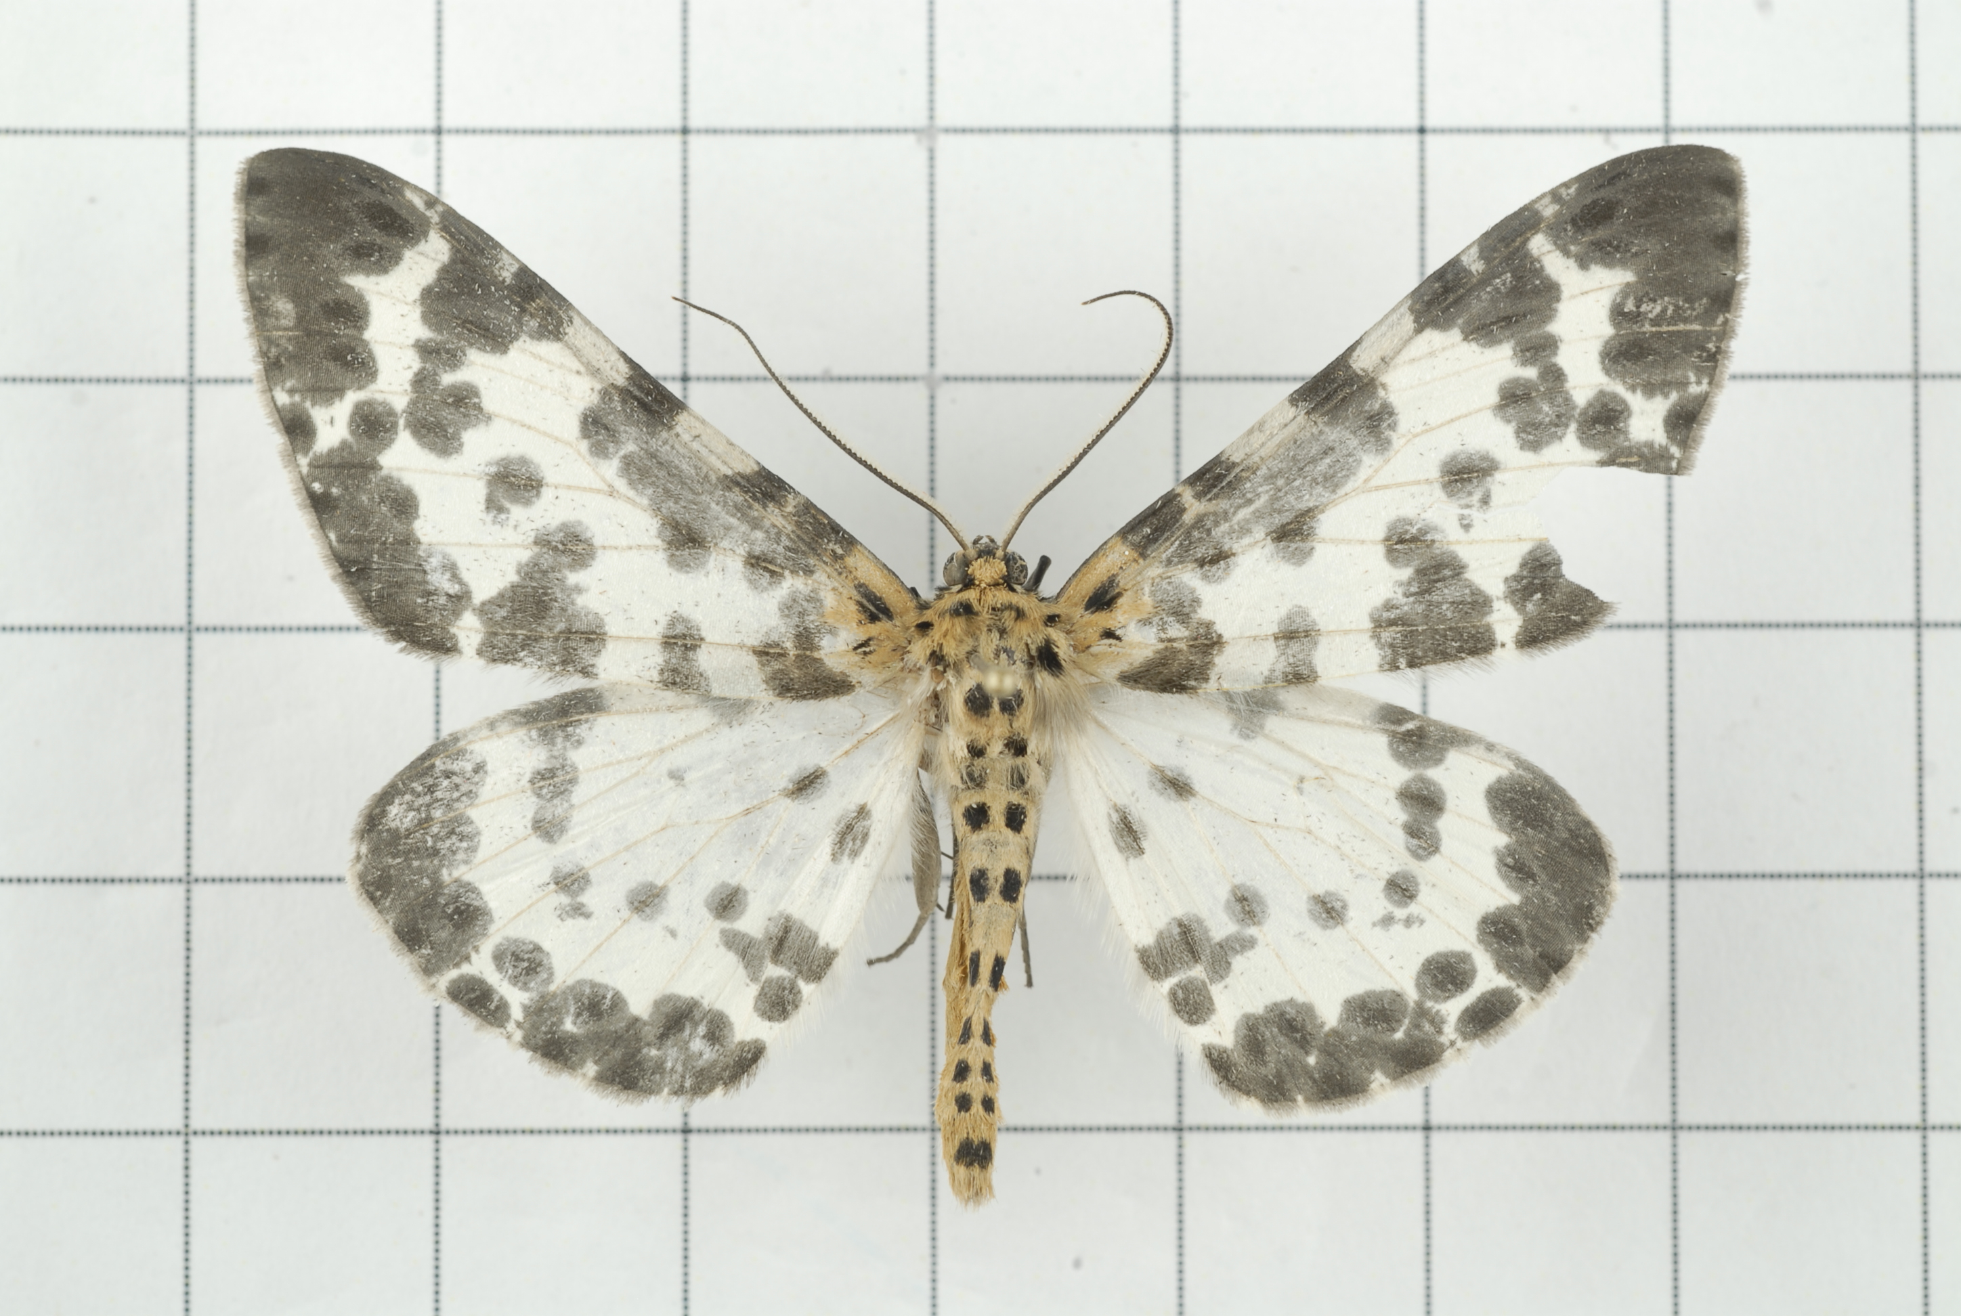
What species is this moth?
Percnia luridaria nominoneura
